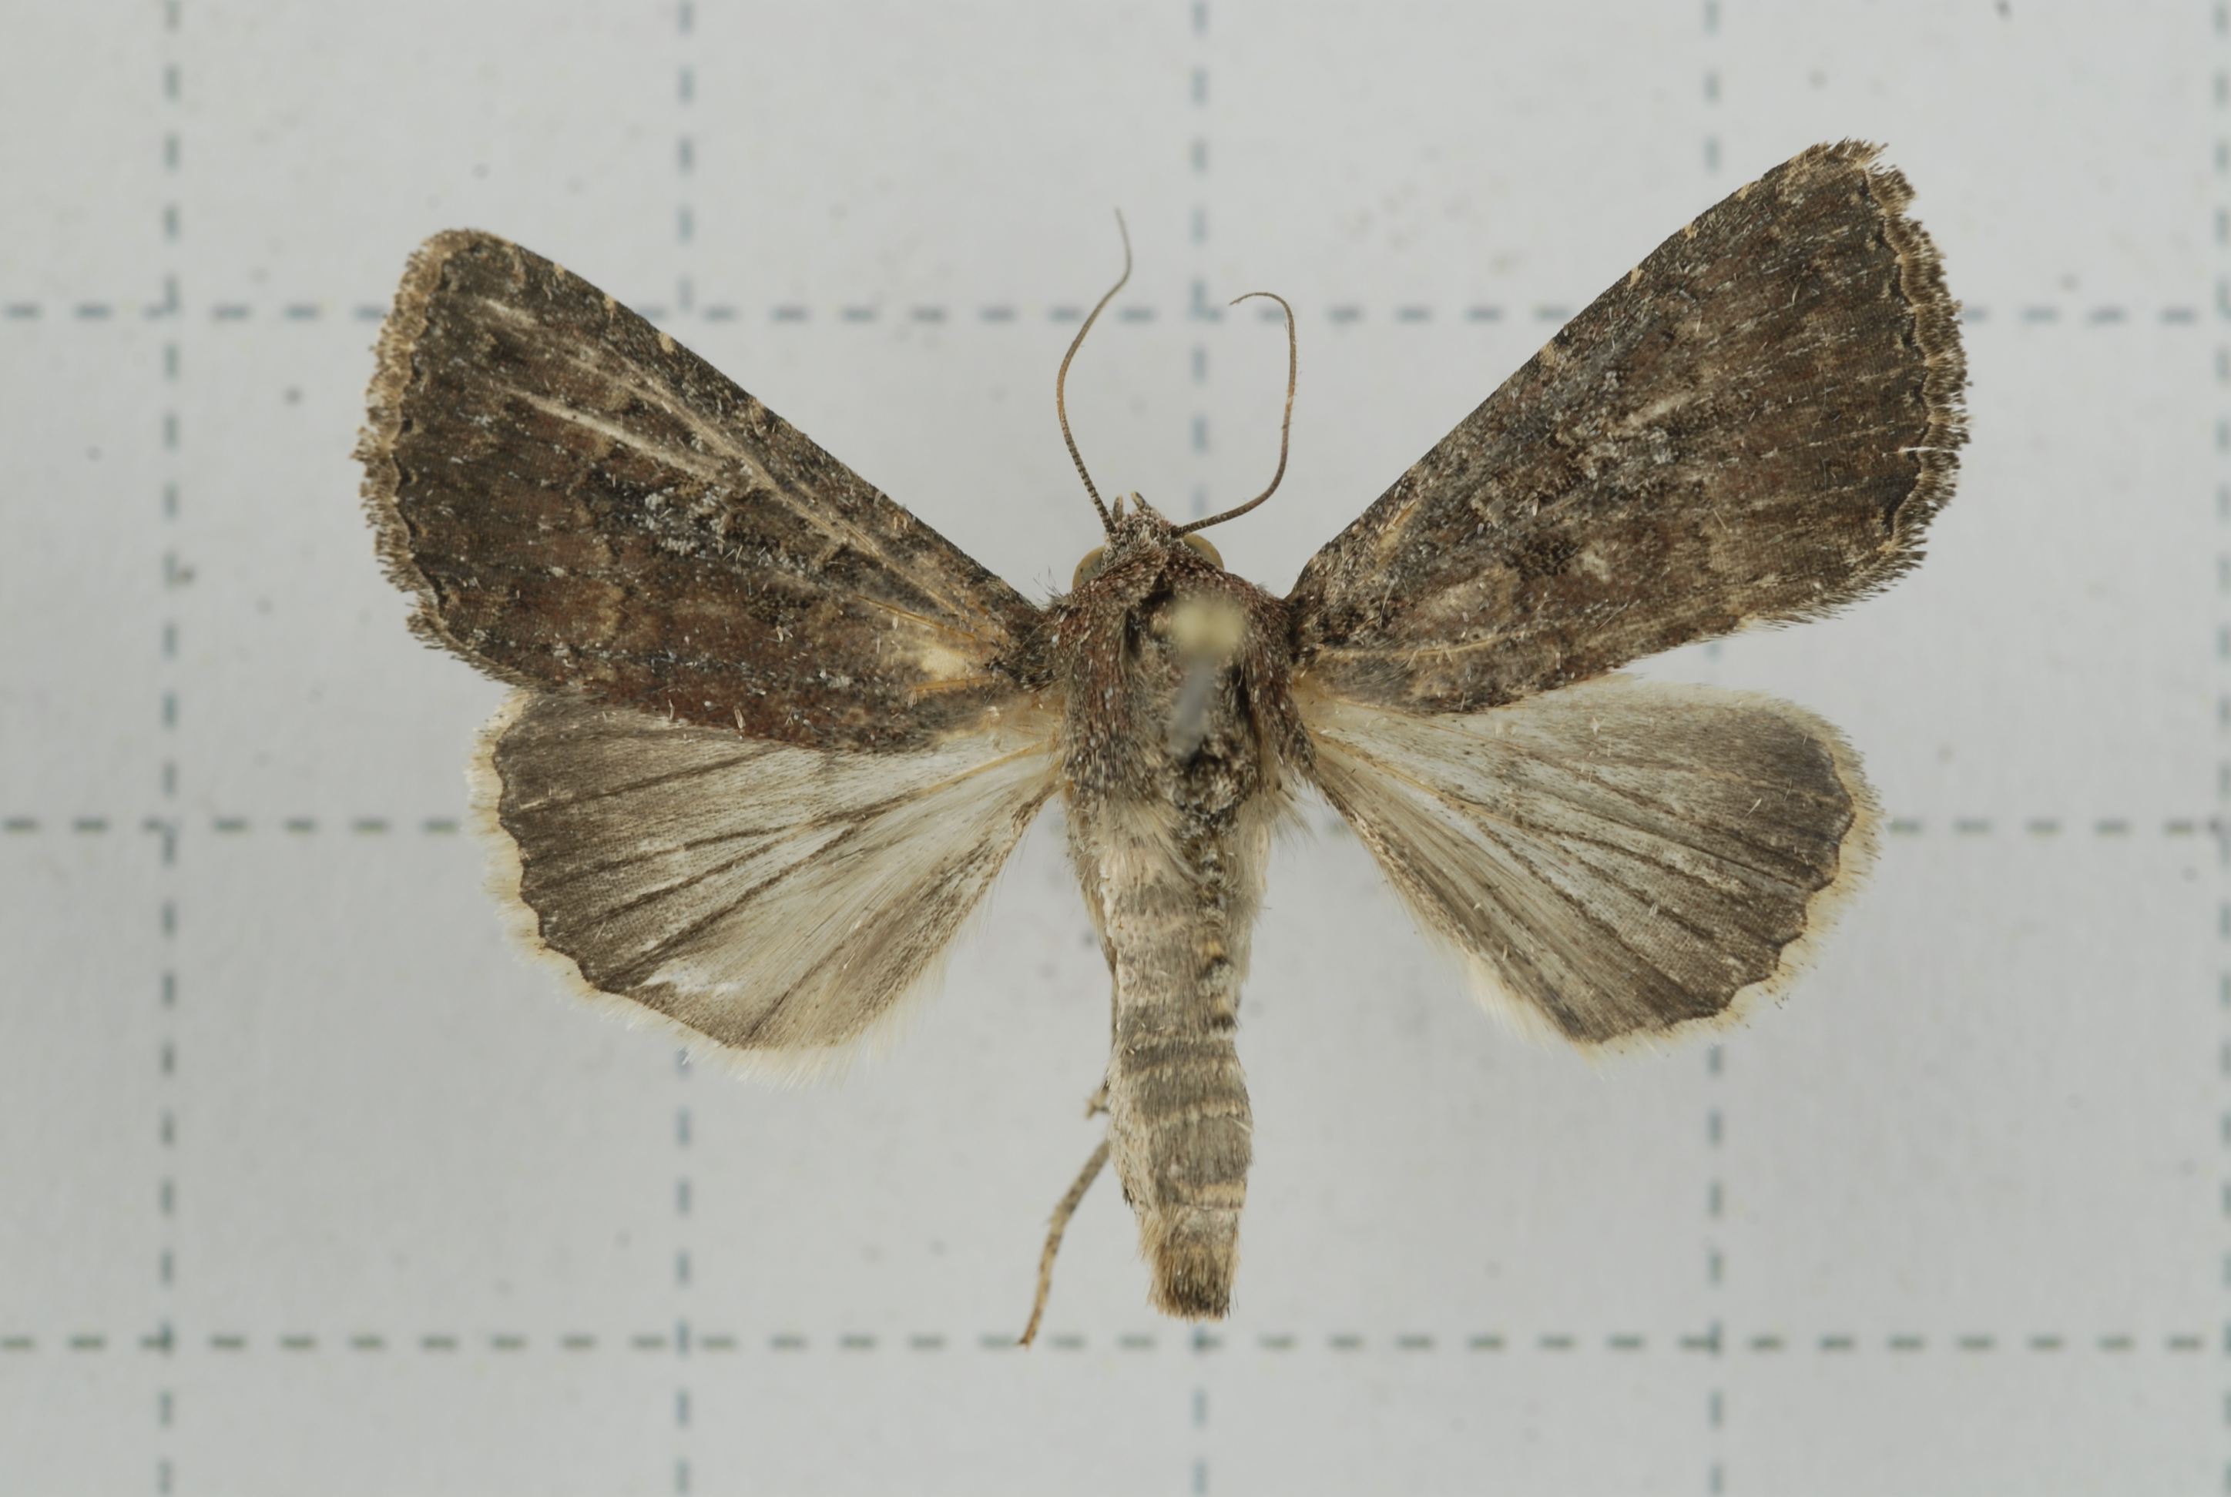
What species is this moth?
Condica illecta
